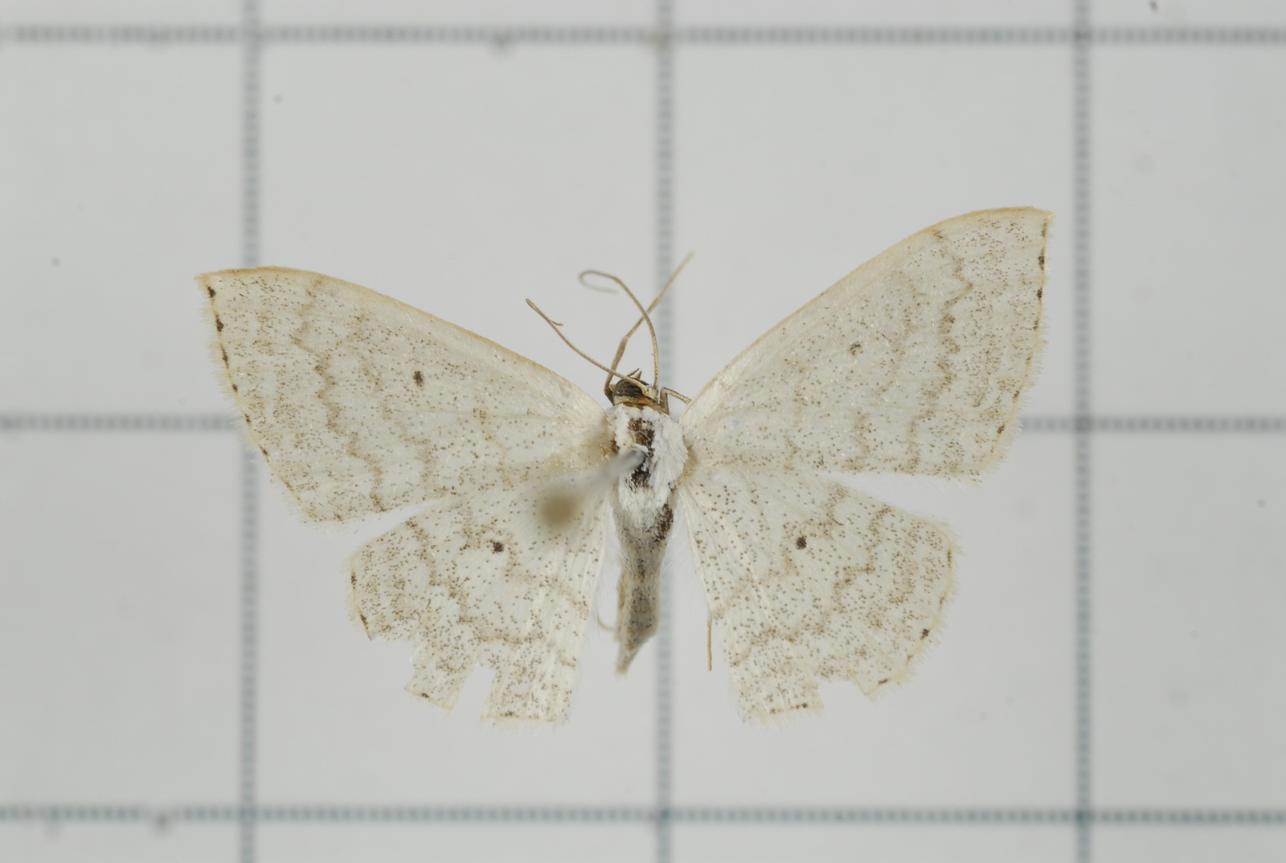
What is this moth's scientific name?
Scopula phoreorei
